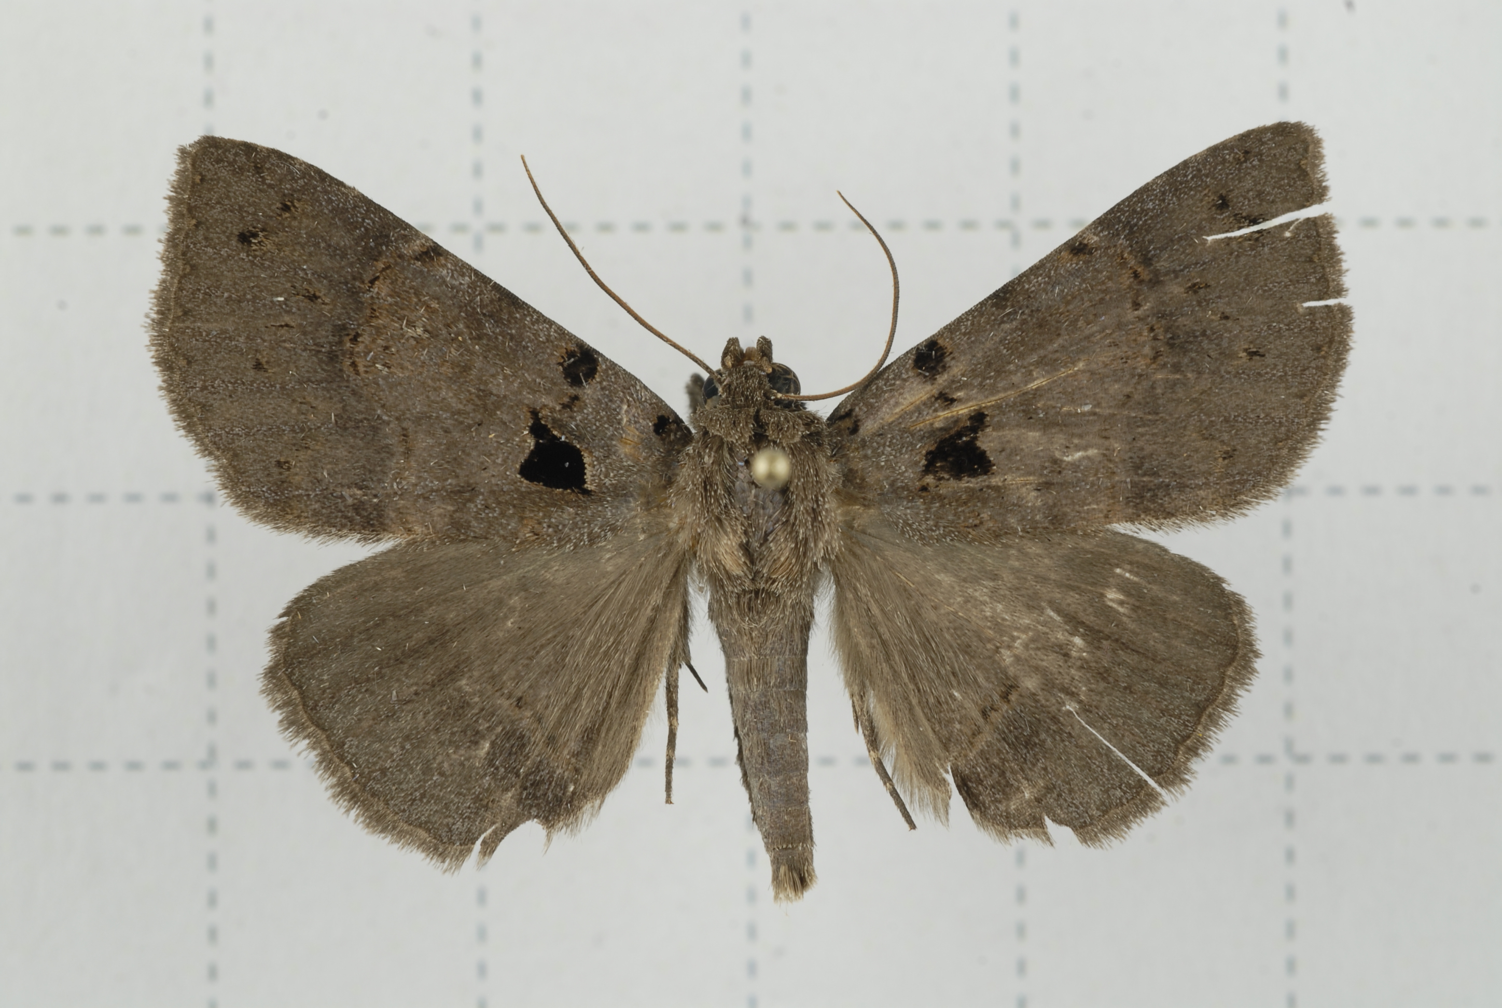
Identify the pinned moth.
Avatha bipartita
